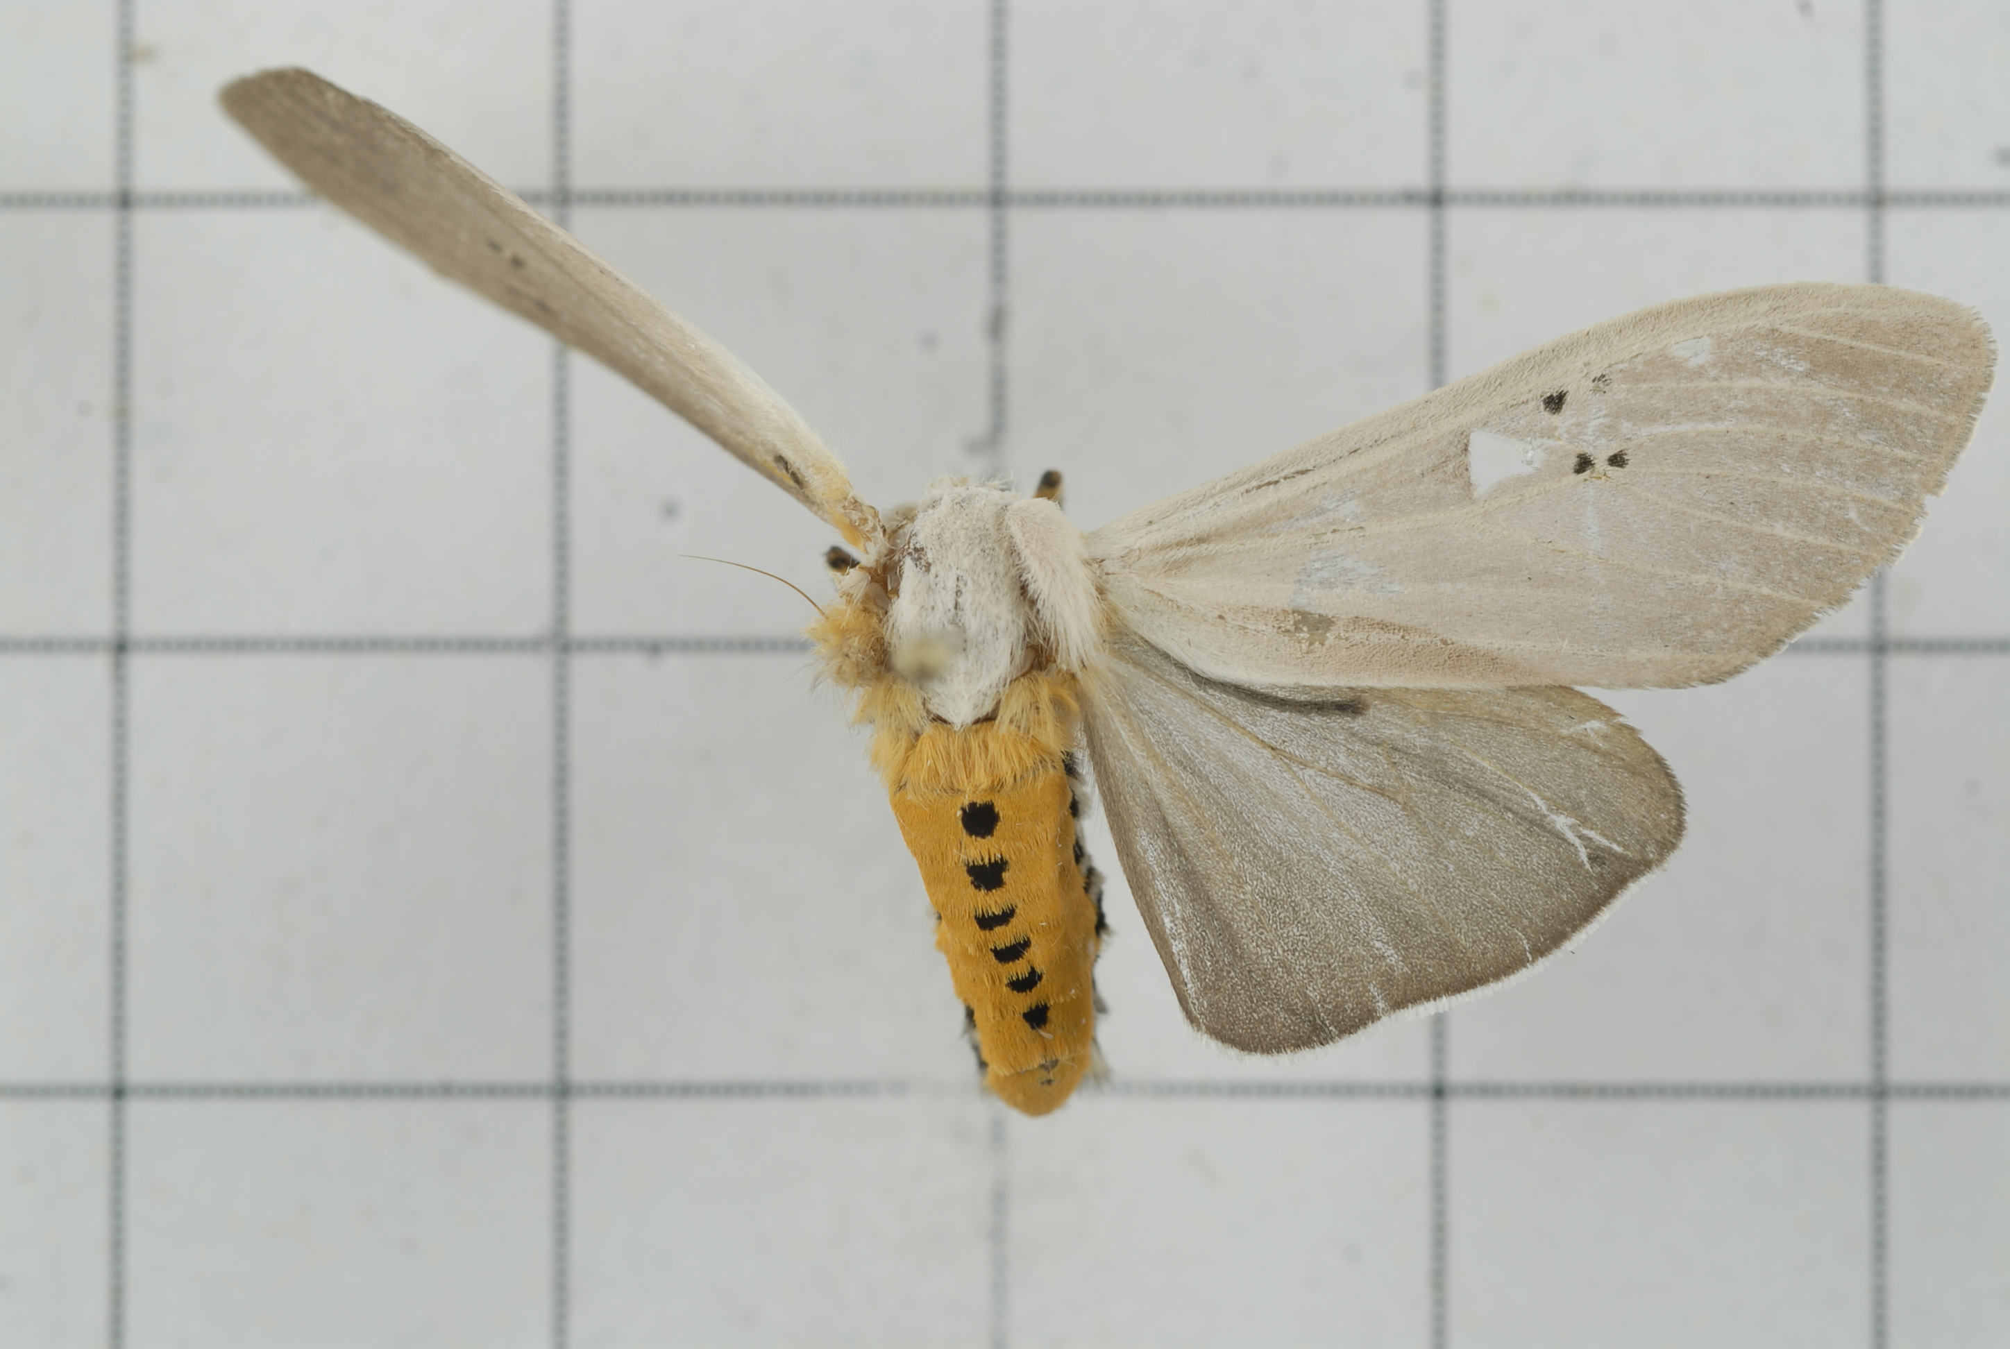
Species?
Creatonotos transiens koni
